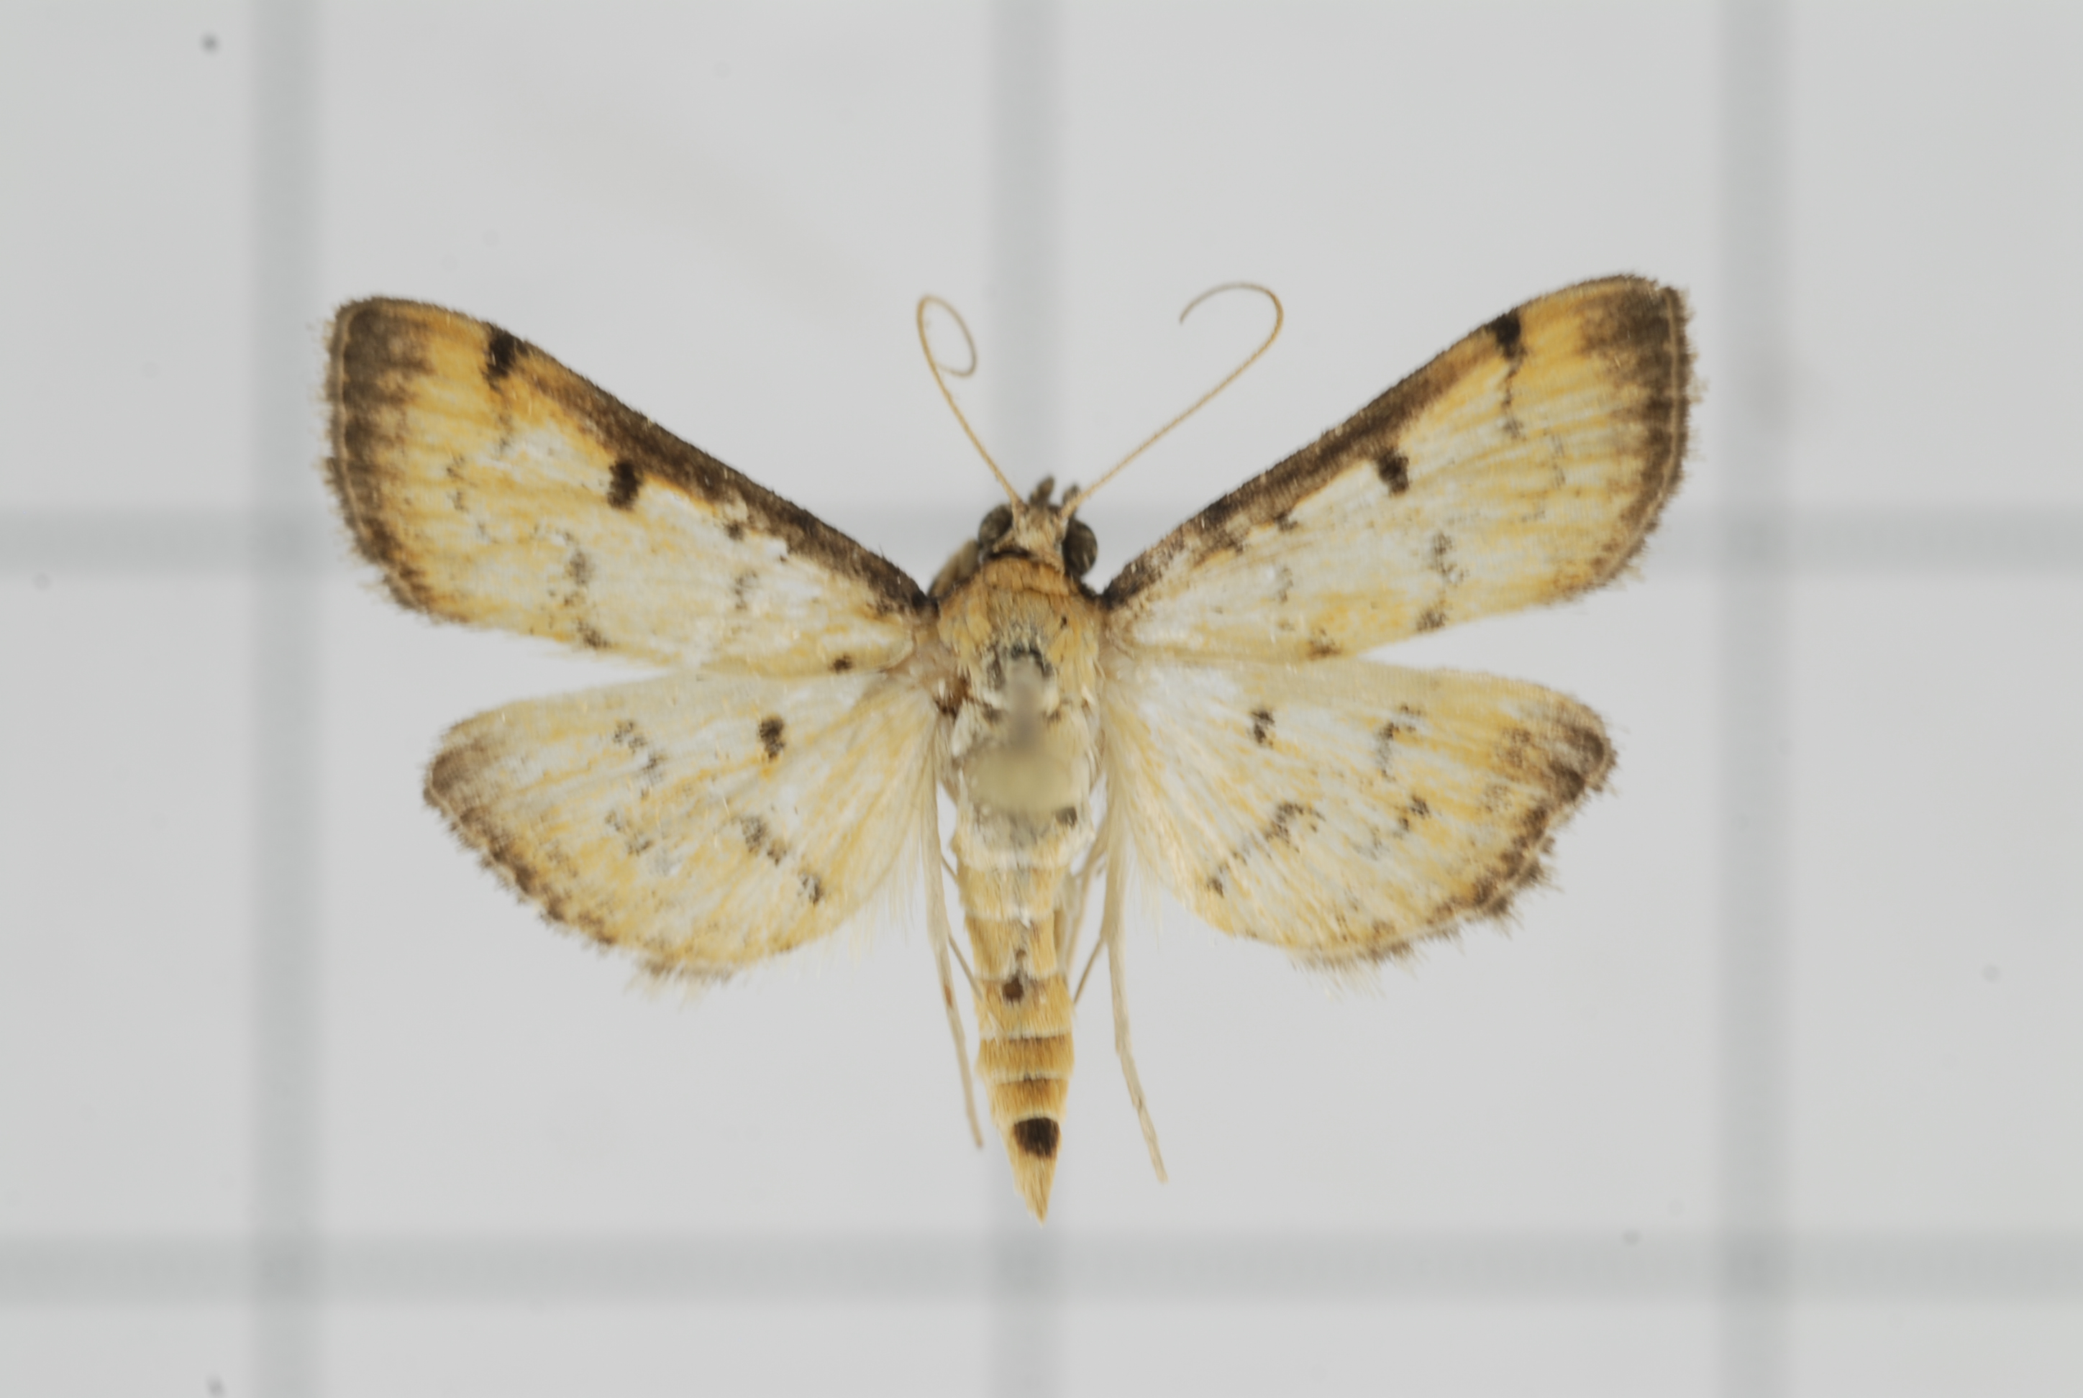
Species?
Herpetogramma submarginale
